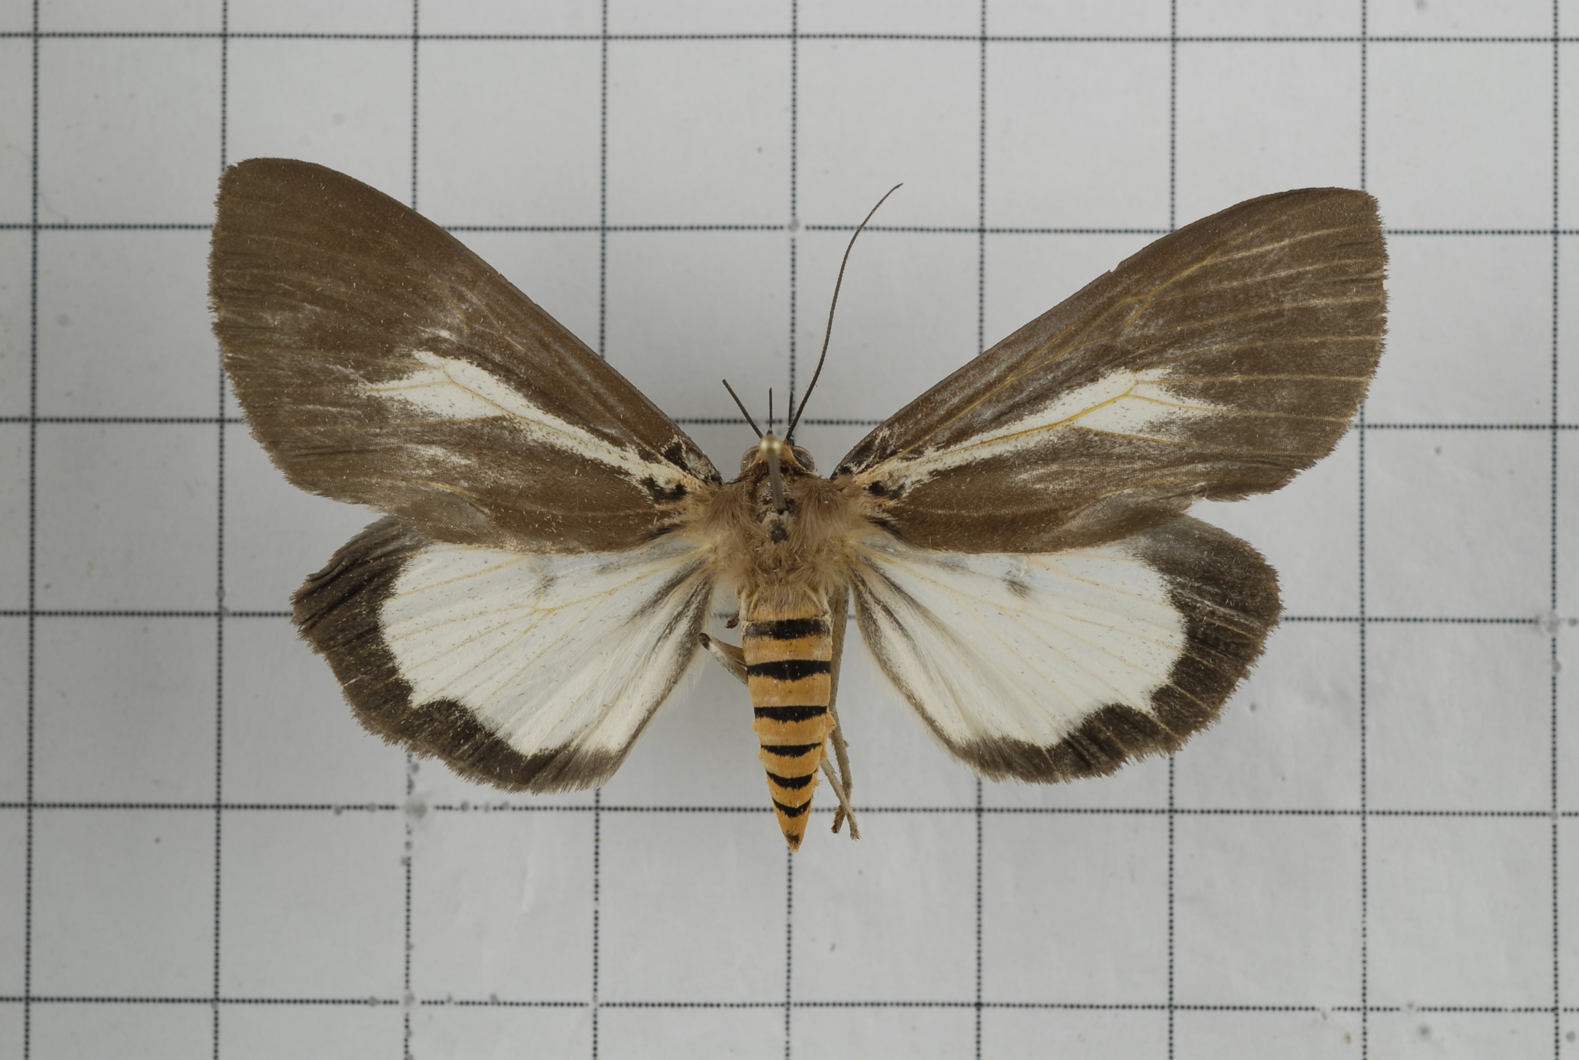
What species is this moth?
Asota heliconia zebrina
